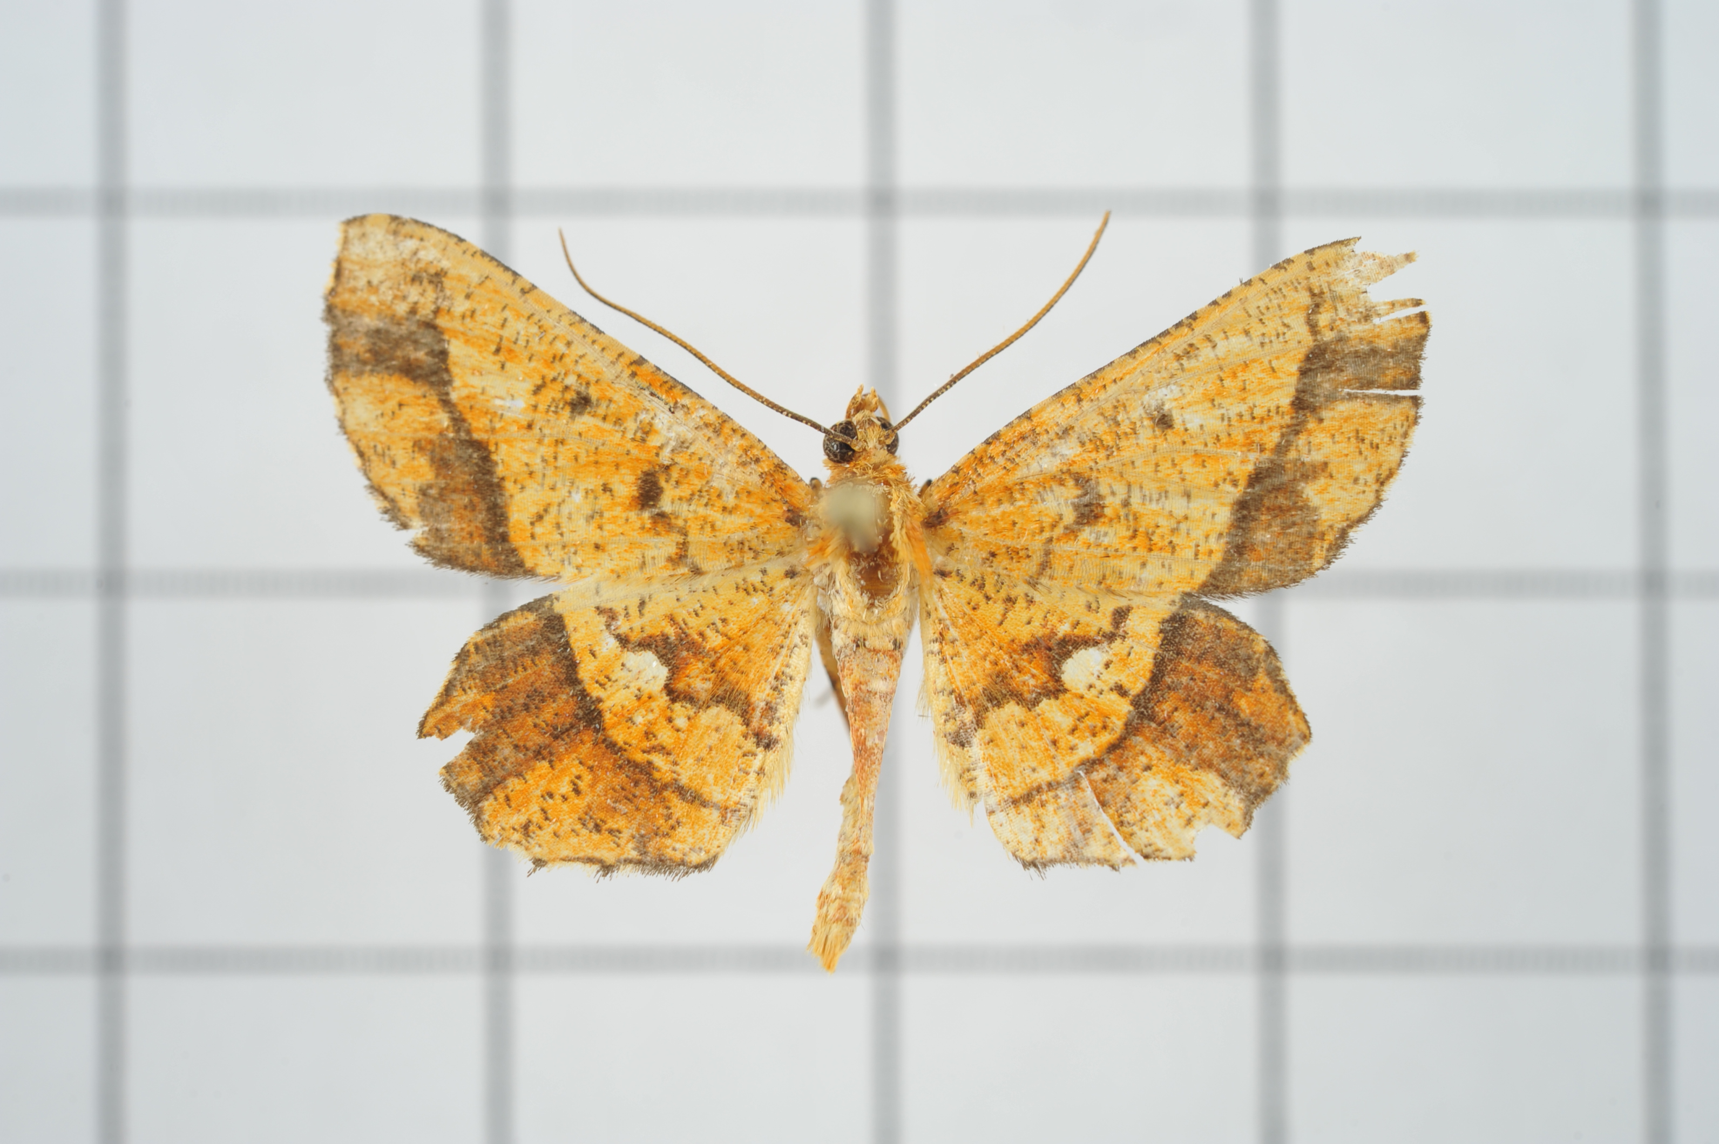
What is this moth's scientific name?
Entomopteryx combusta combusta
